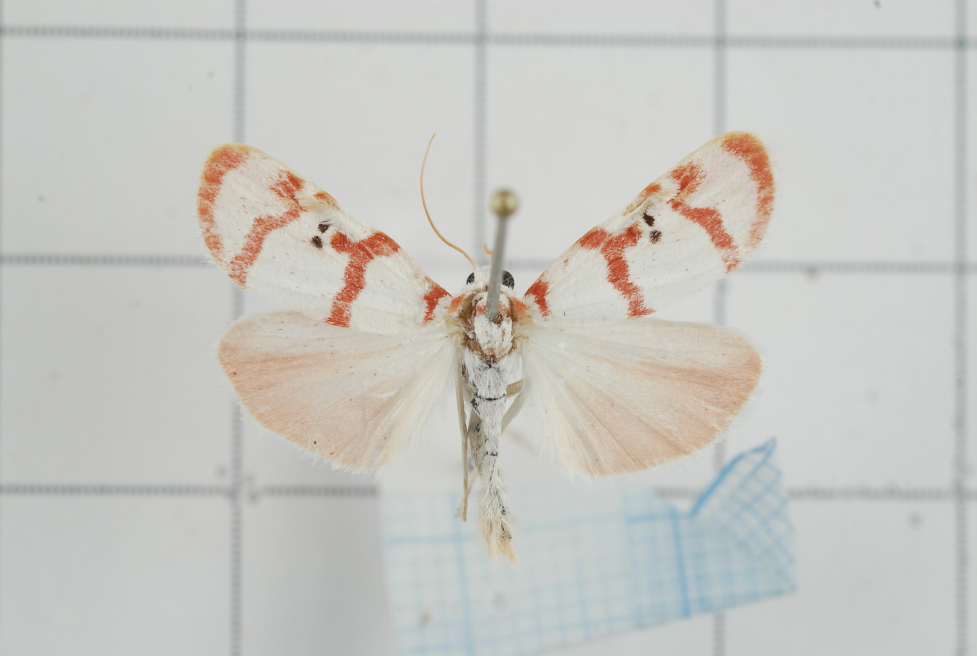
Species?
Cyana hamata hamata
